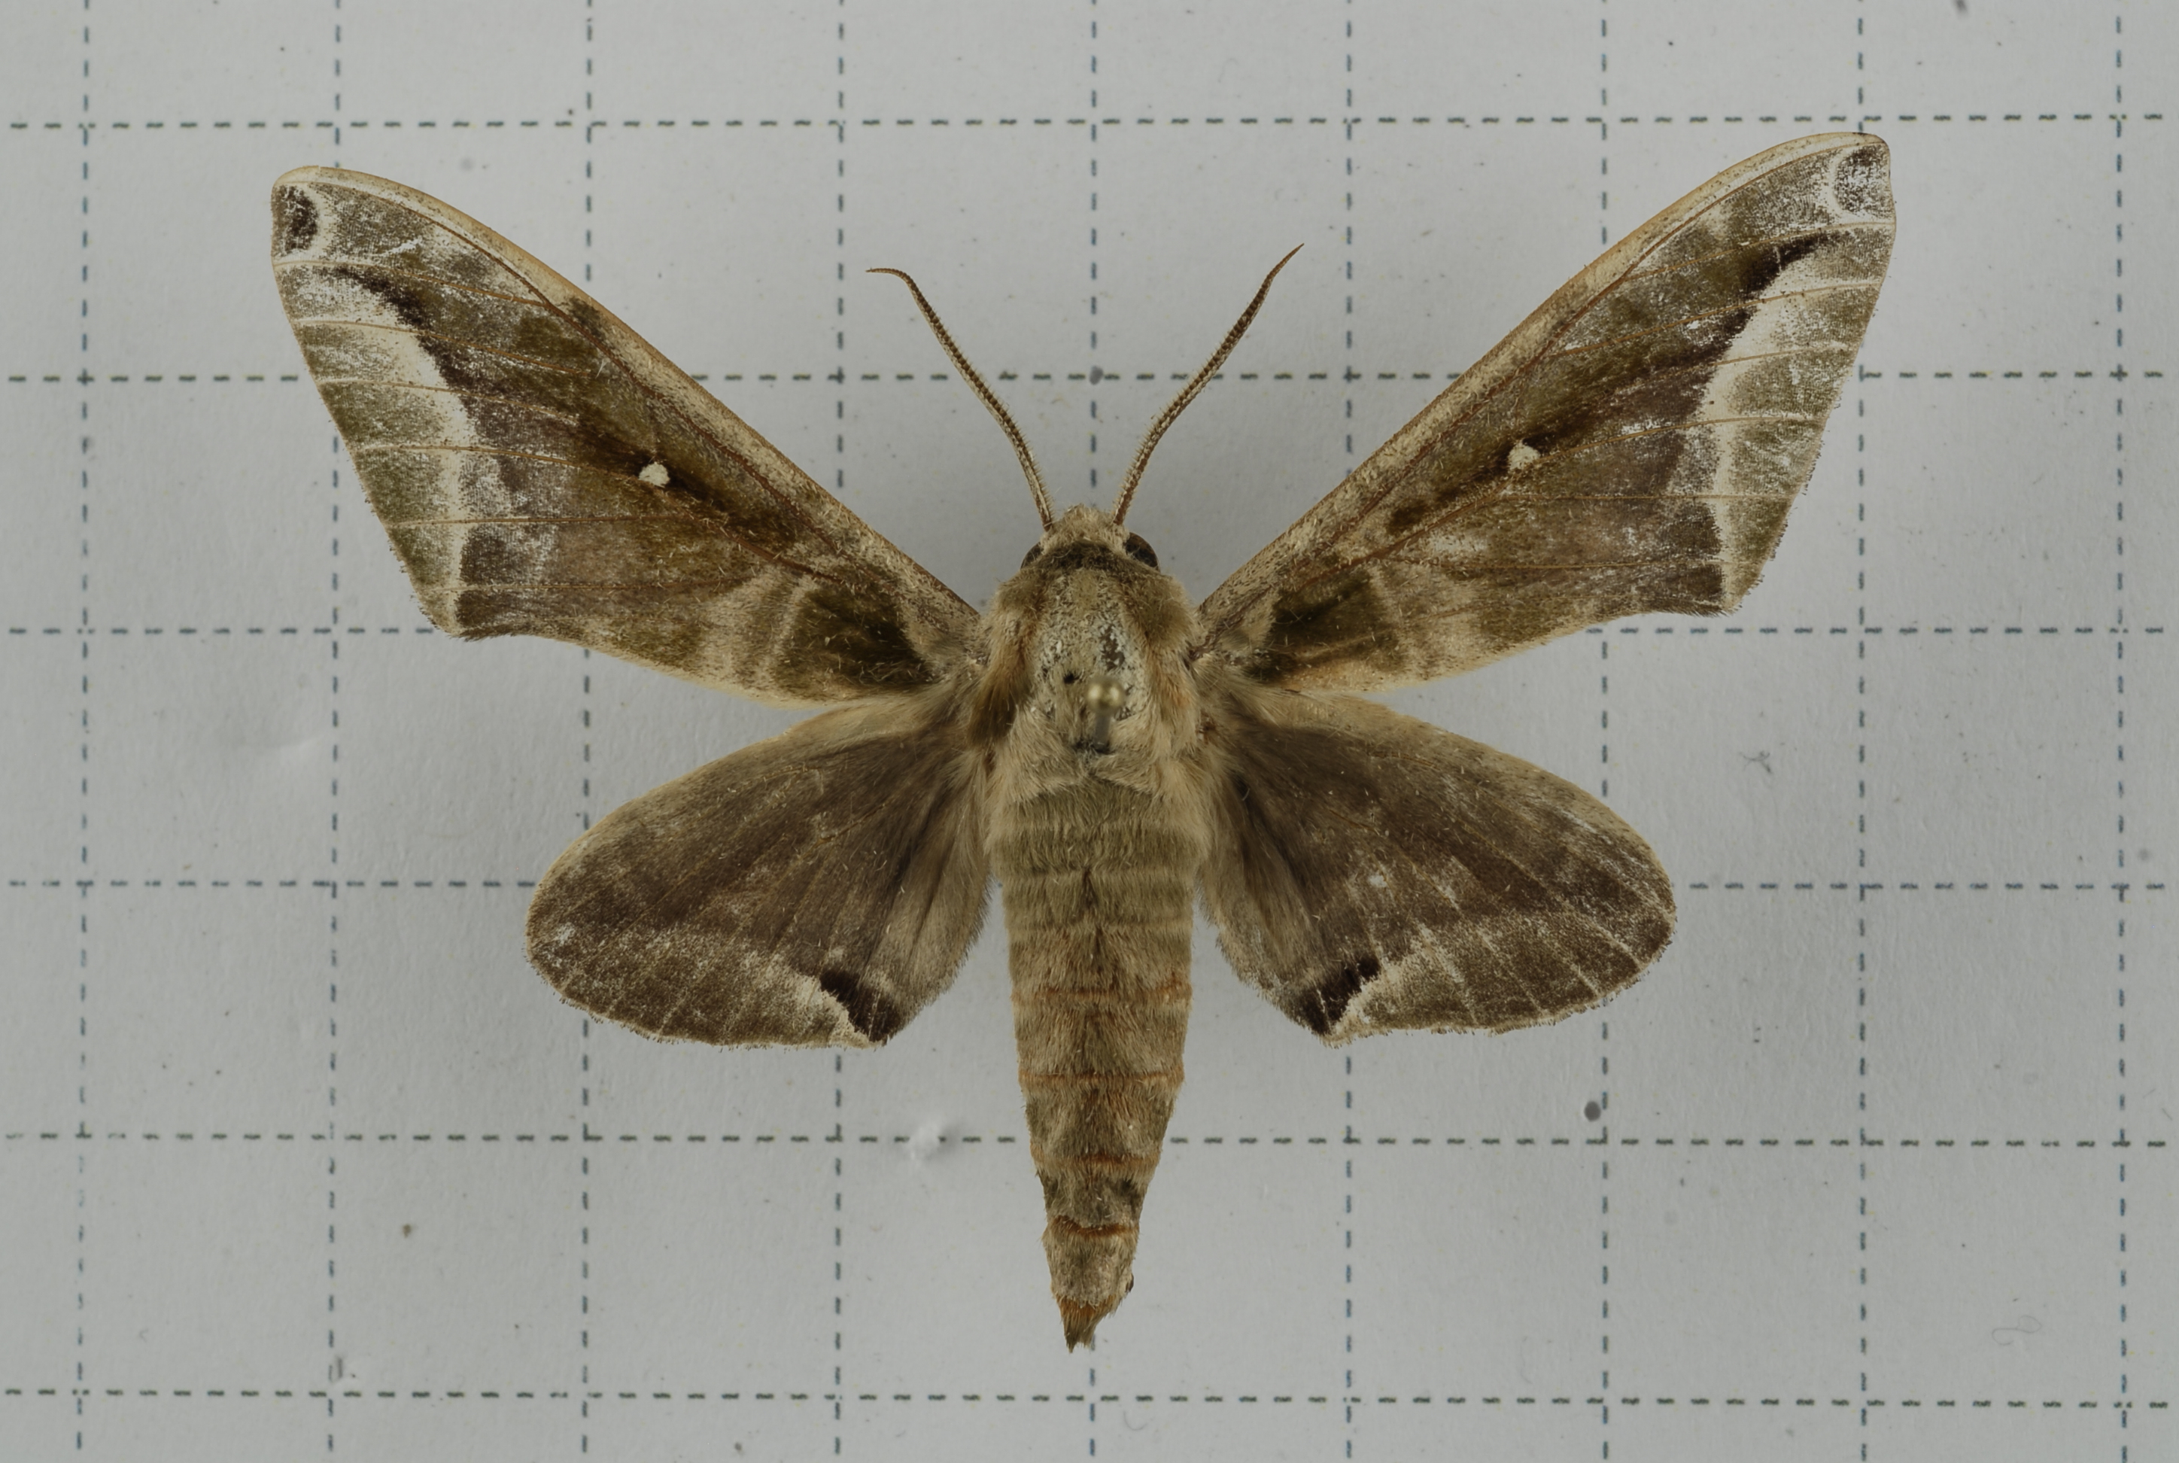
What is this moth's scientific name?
Parum colligata
